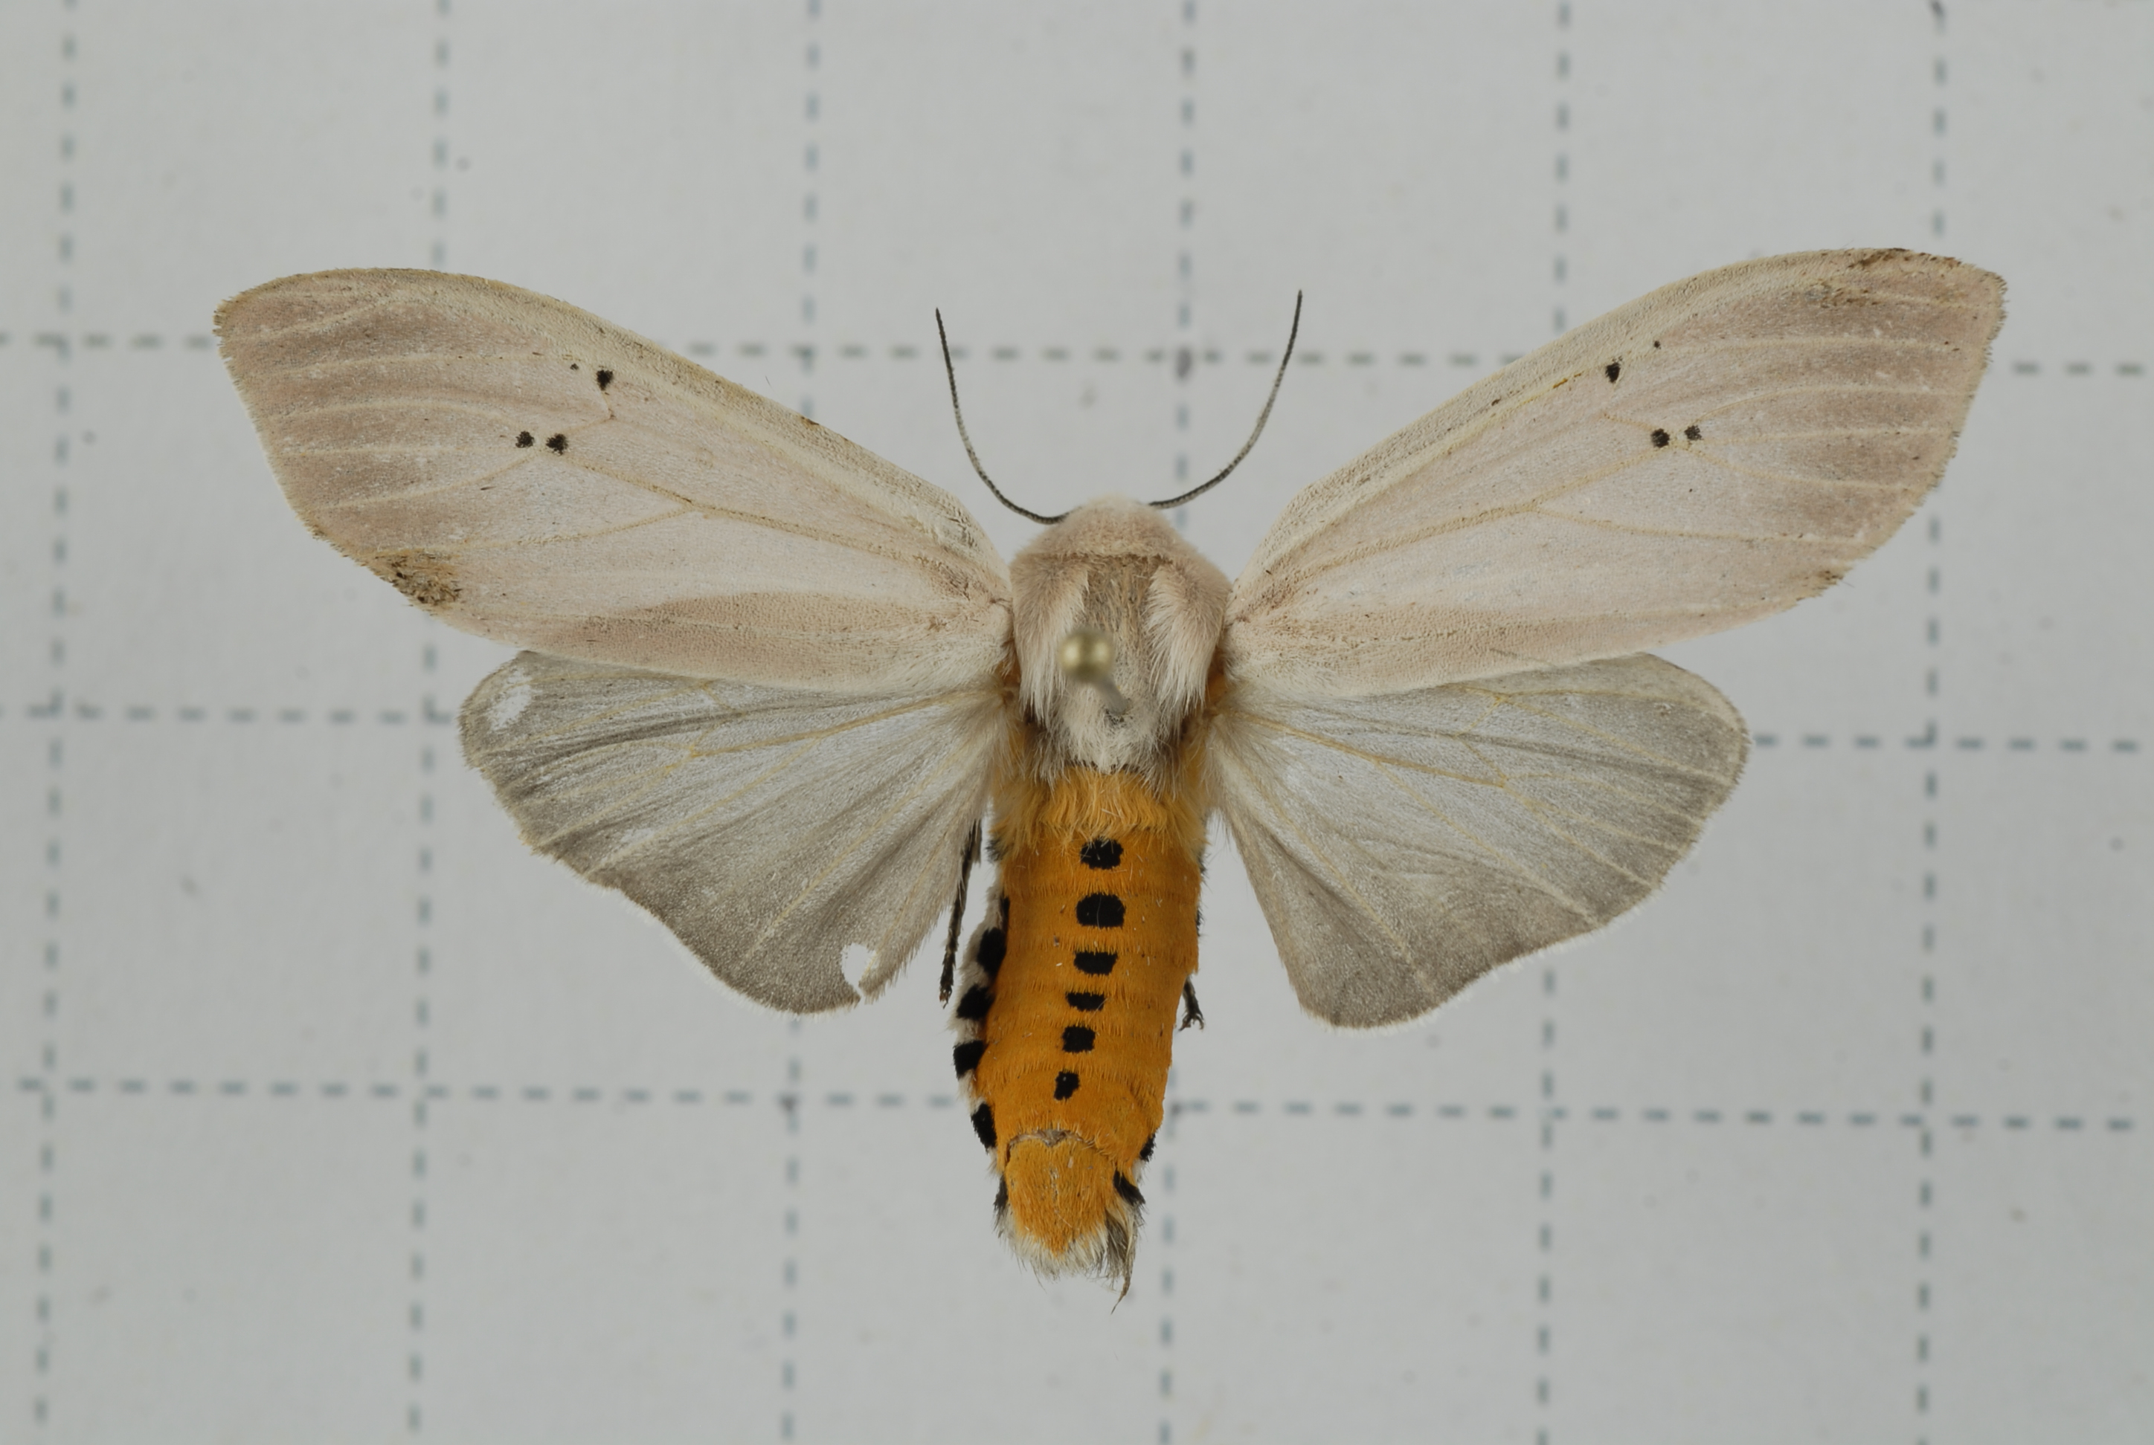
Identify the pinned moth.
Creatonotos transiens koni
